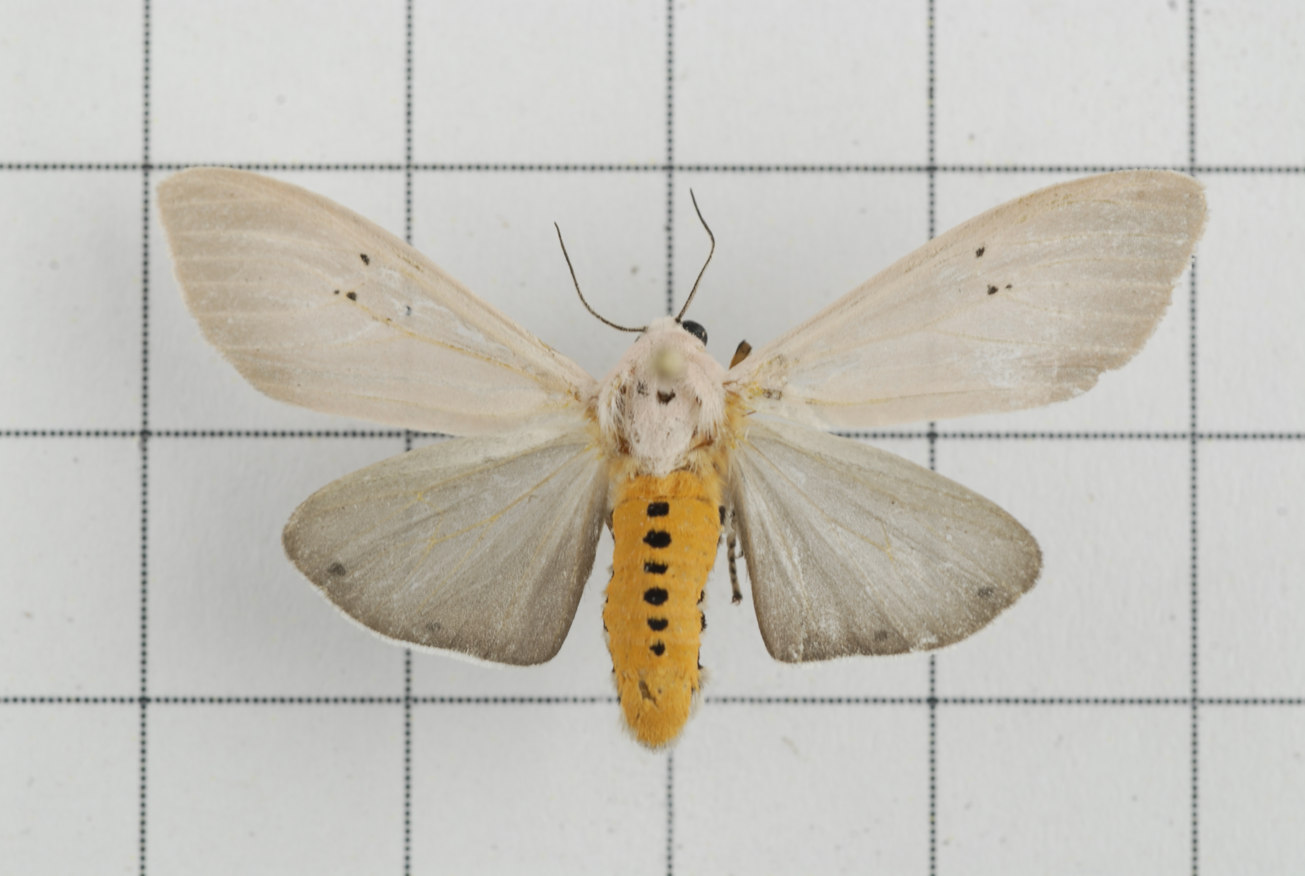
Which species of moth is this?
Creatonotos transiens koni
